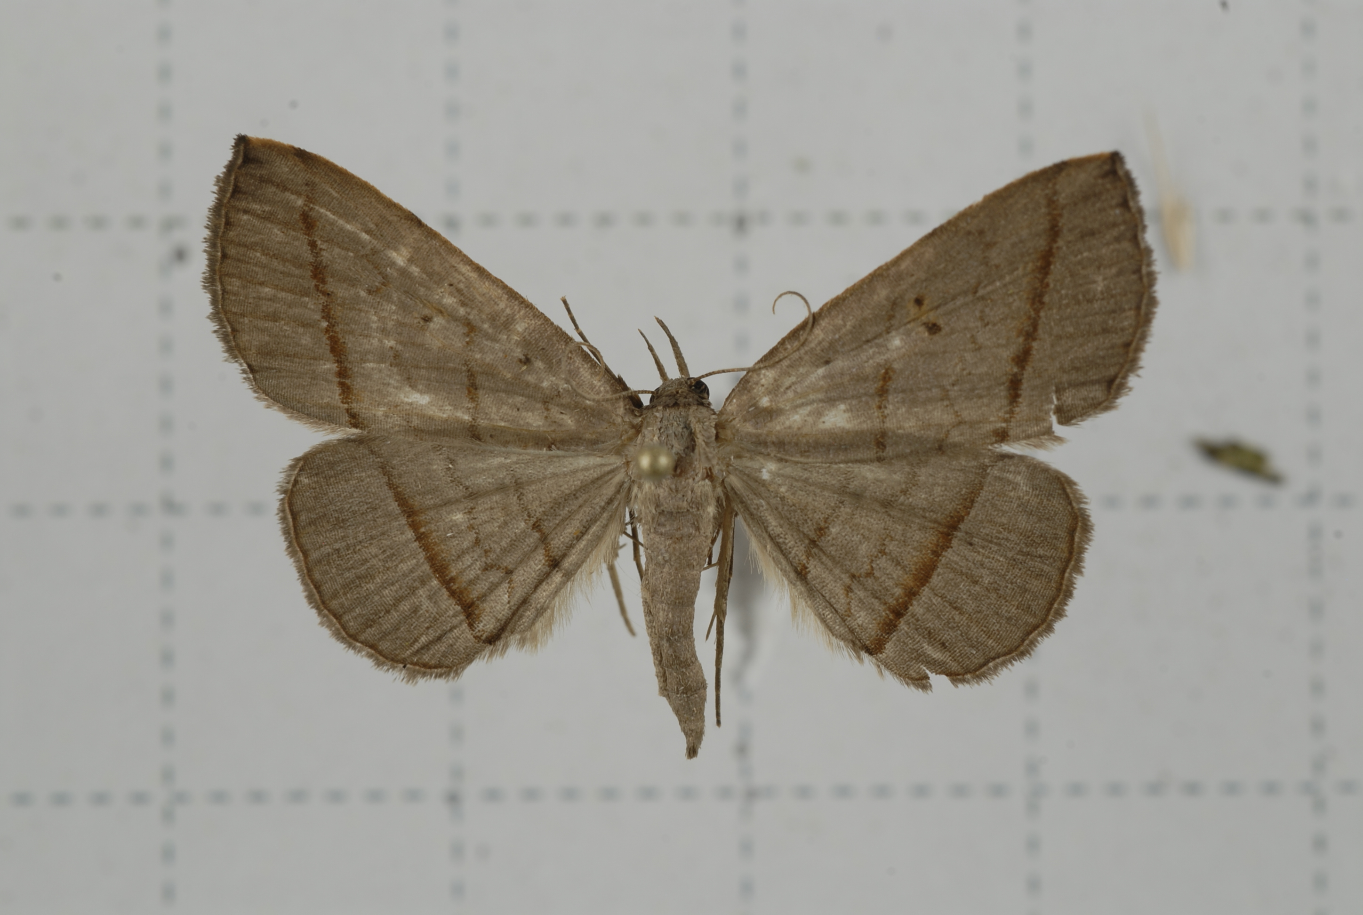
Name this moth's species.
Paracolax bilineata
